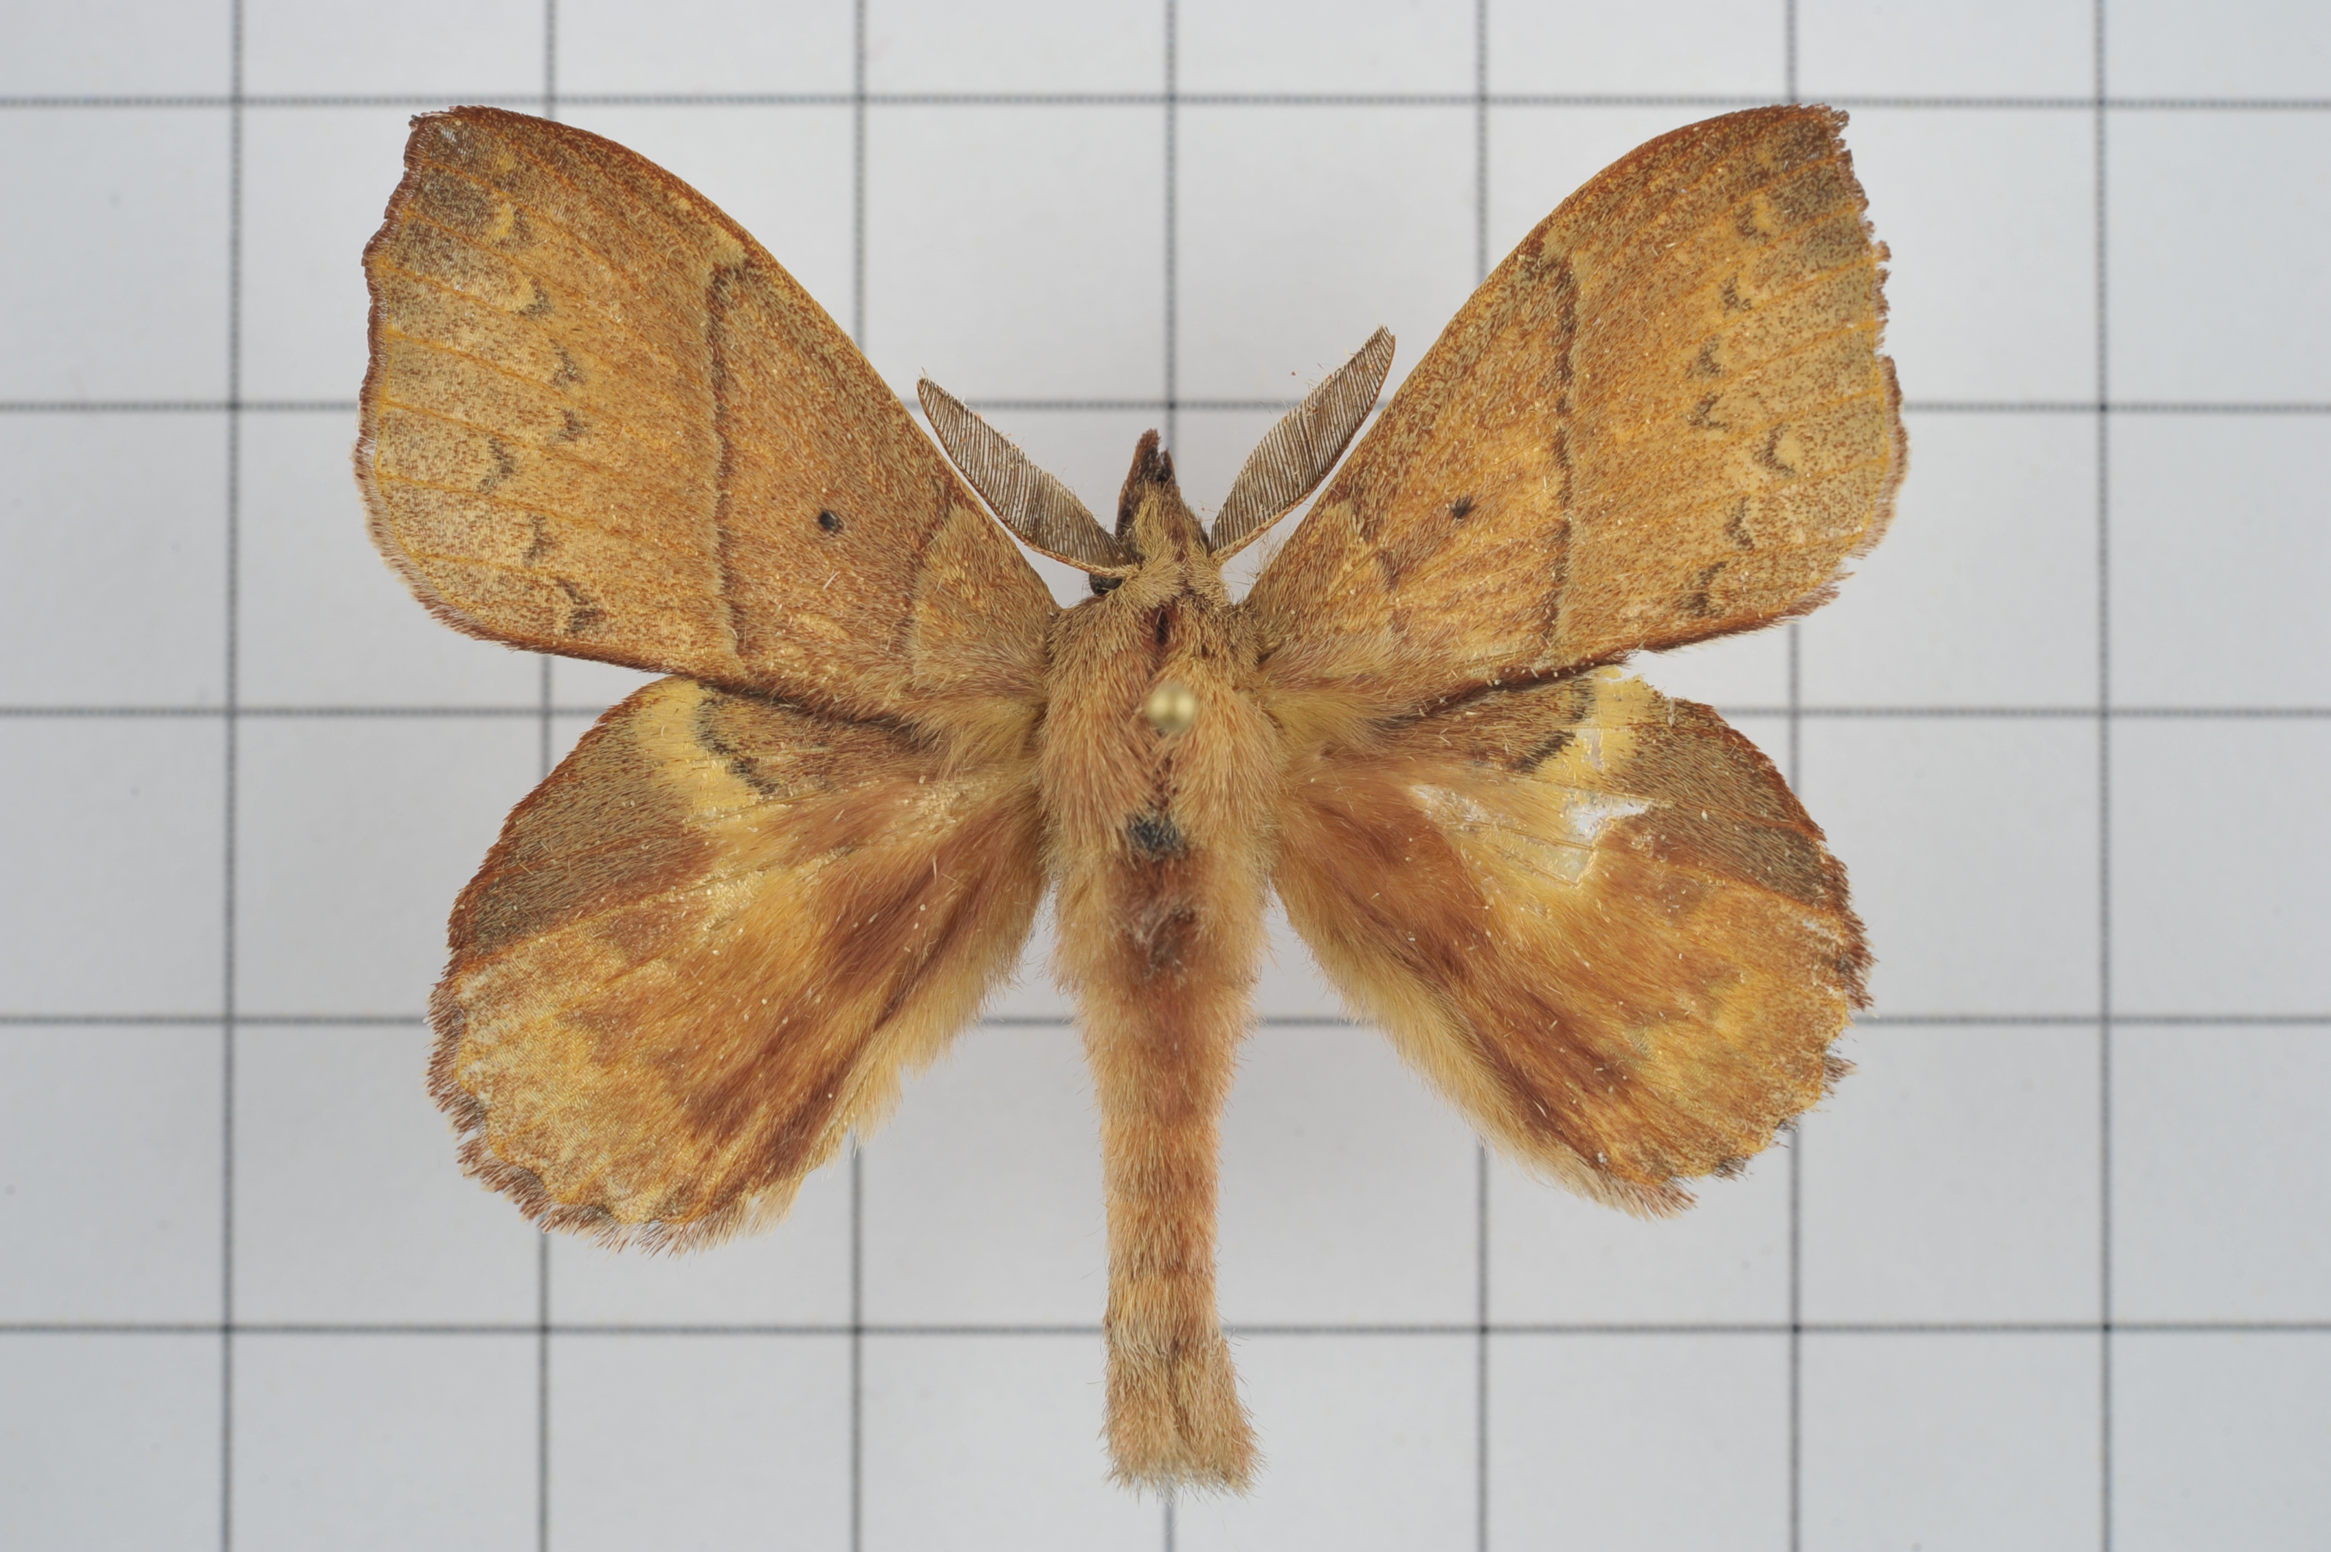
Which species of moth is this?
Radhica flavovittata taiwanensis
